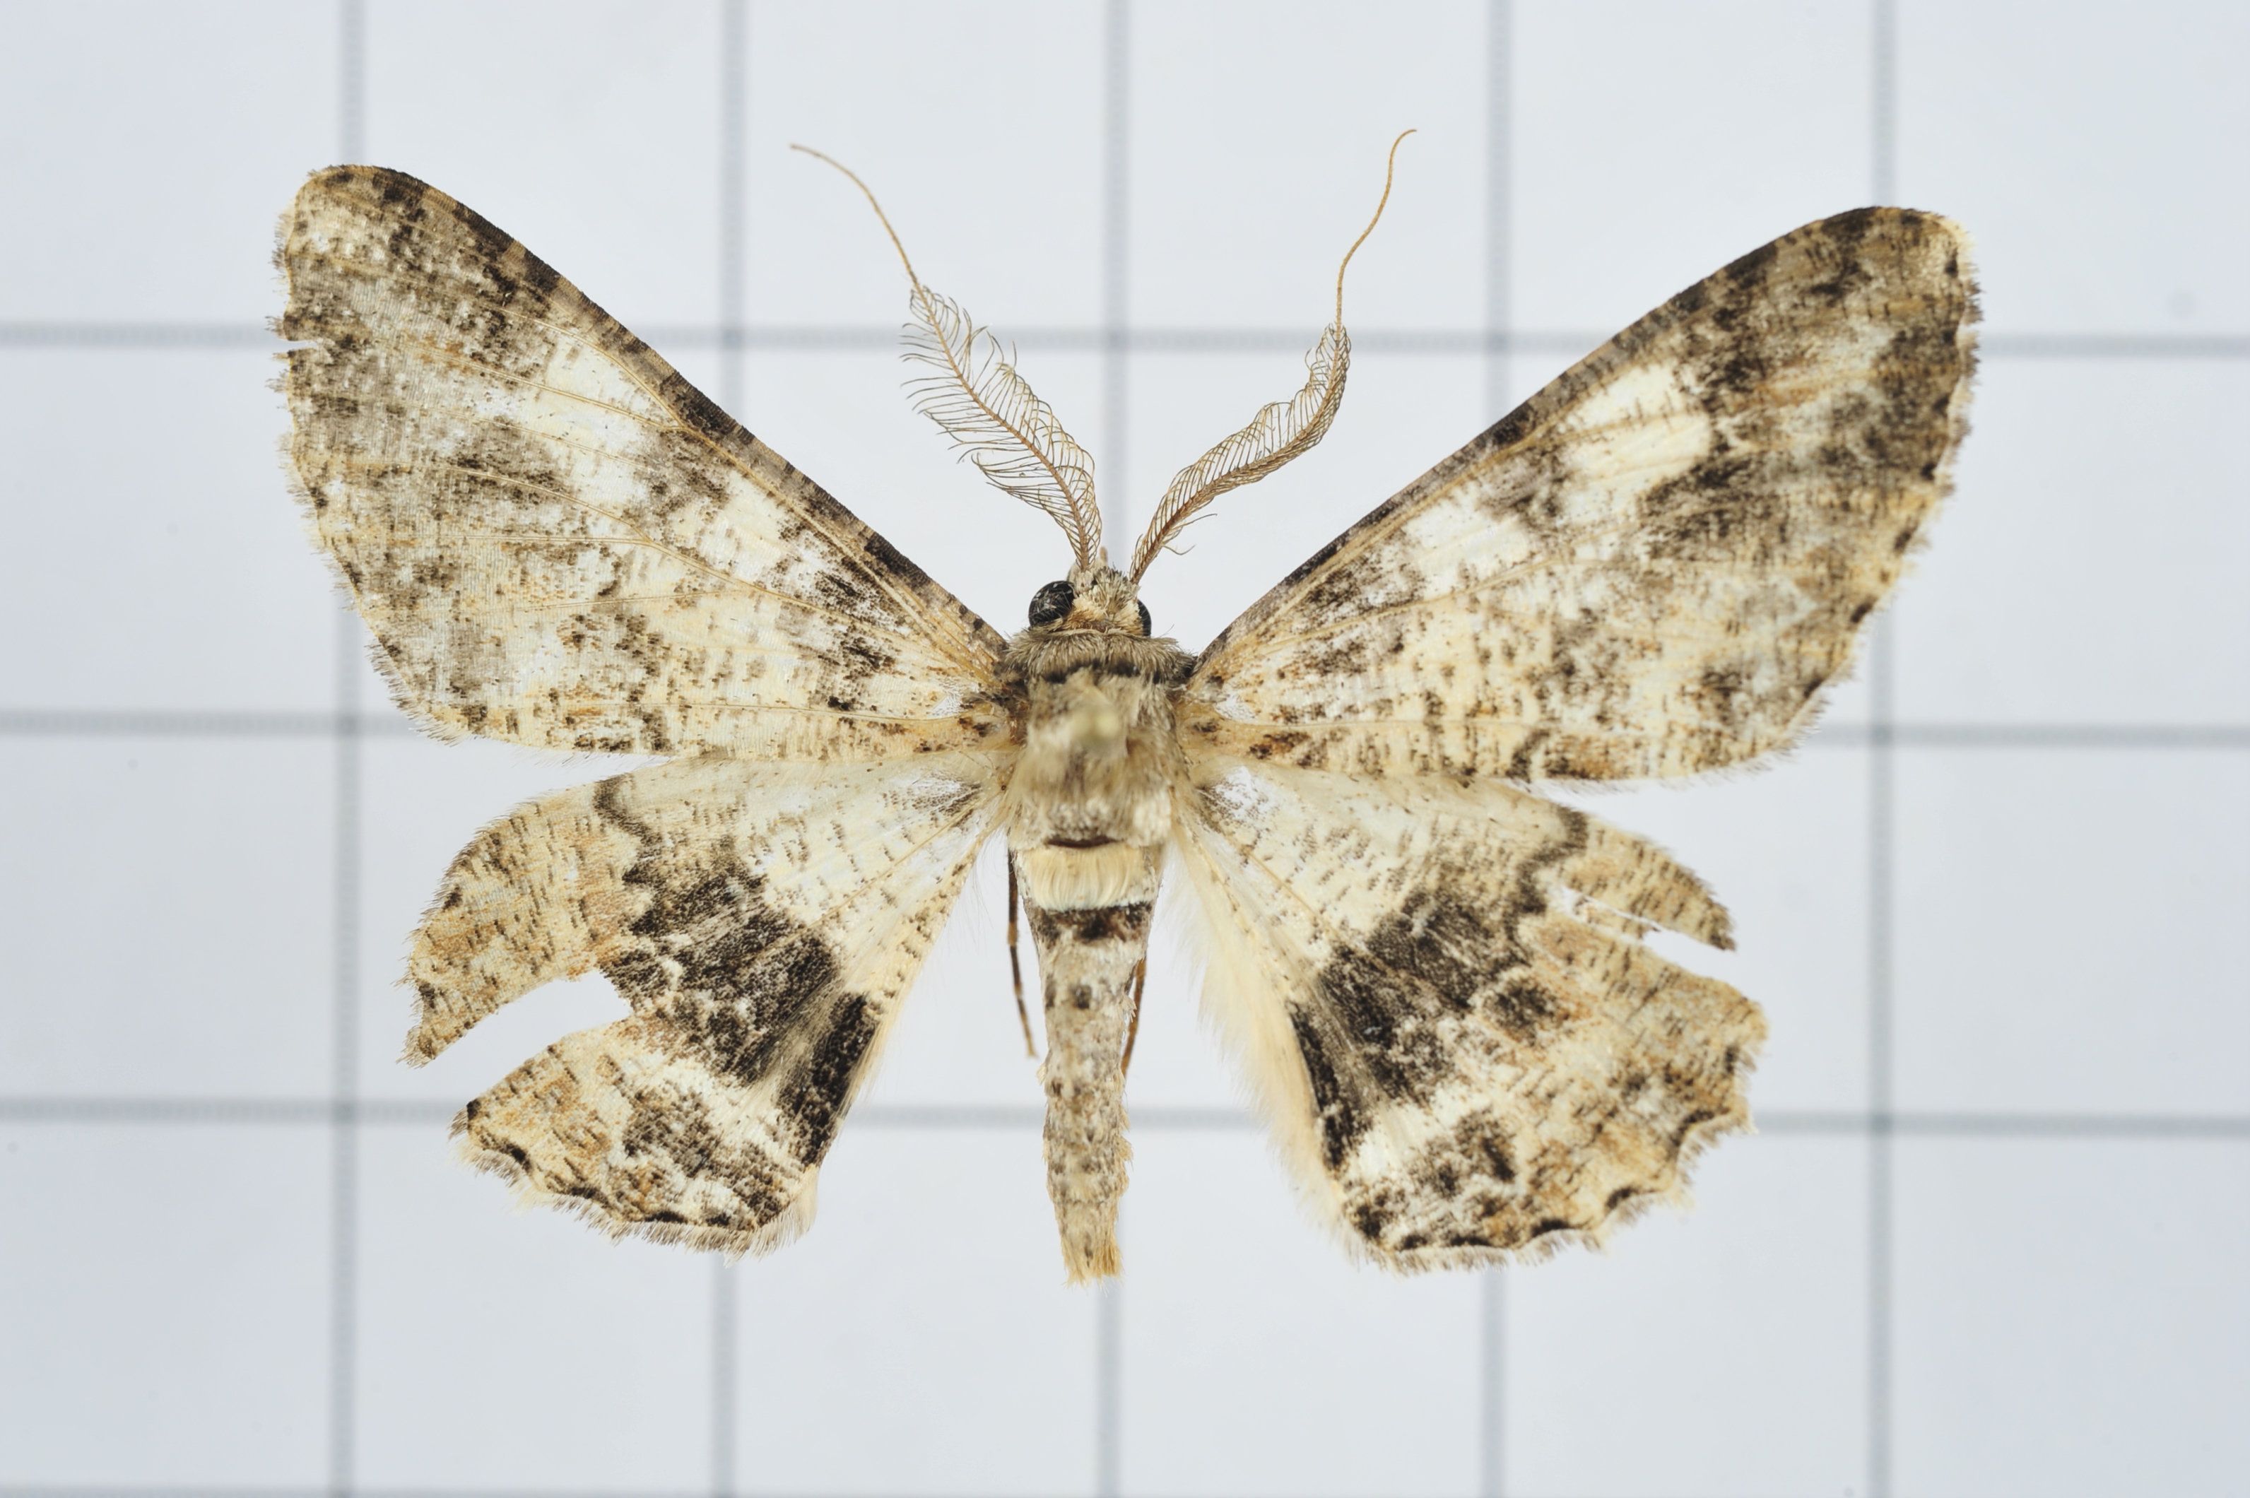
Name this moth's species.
Cleora fraterna
